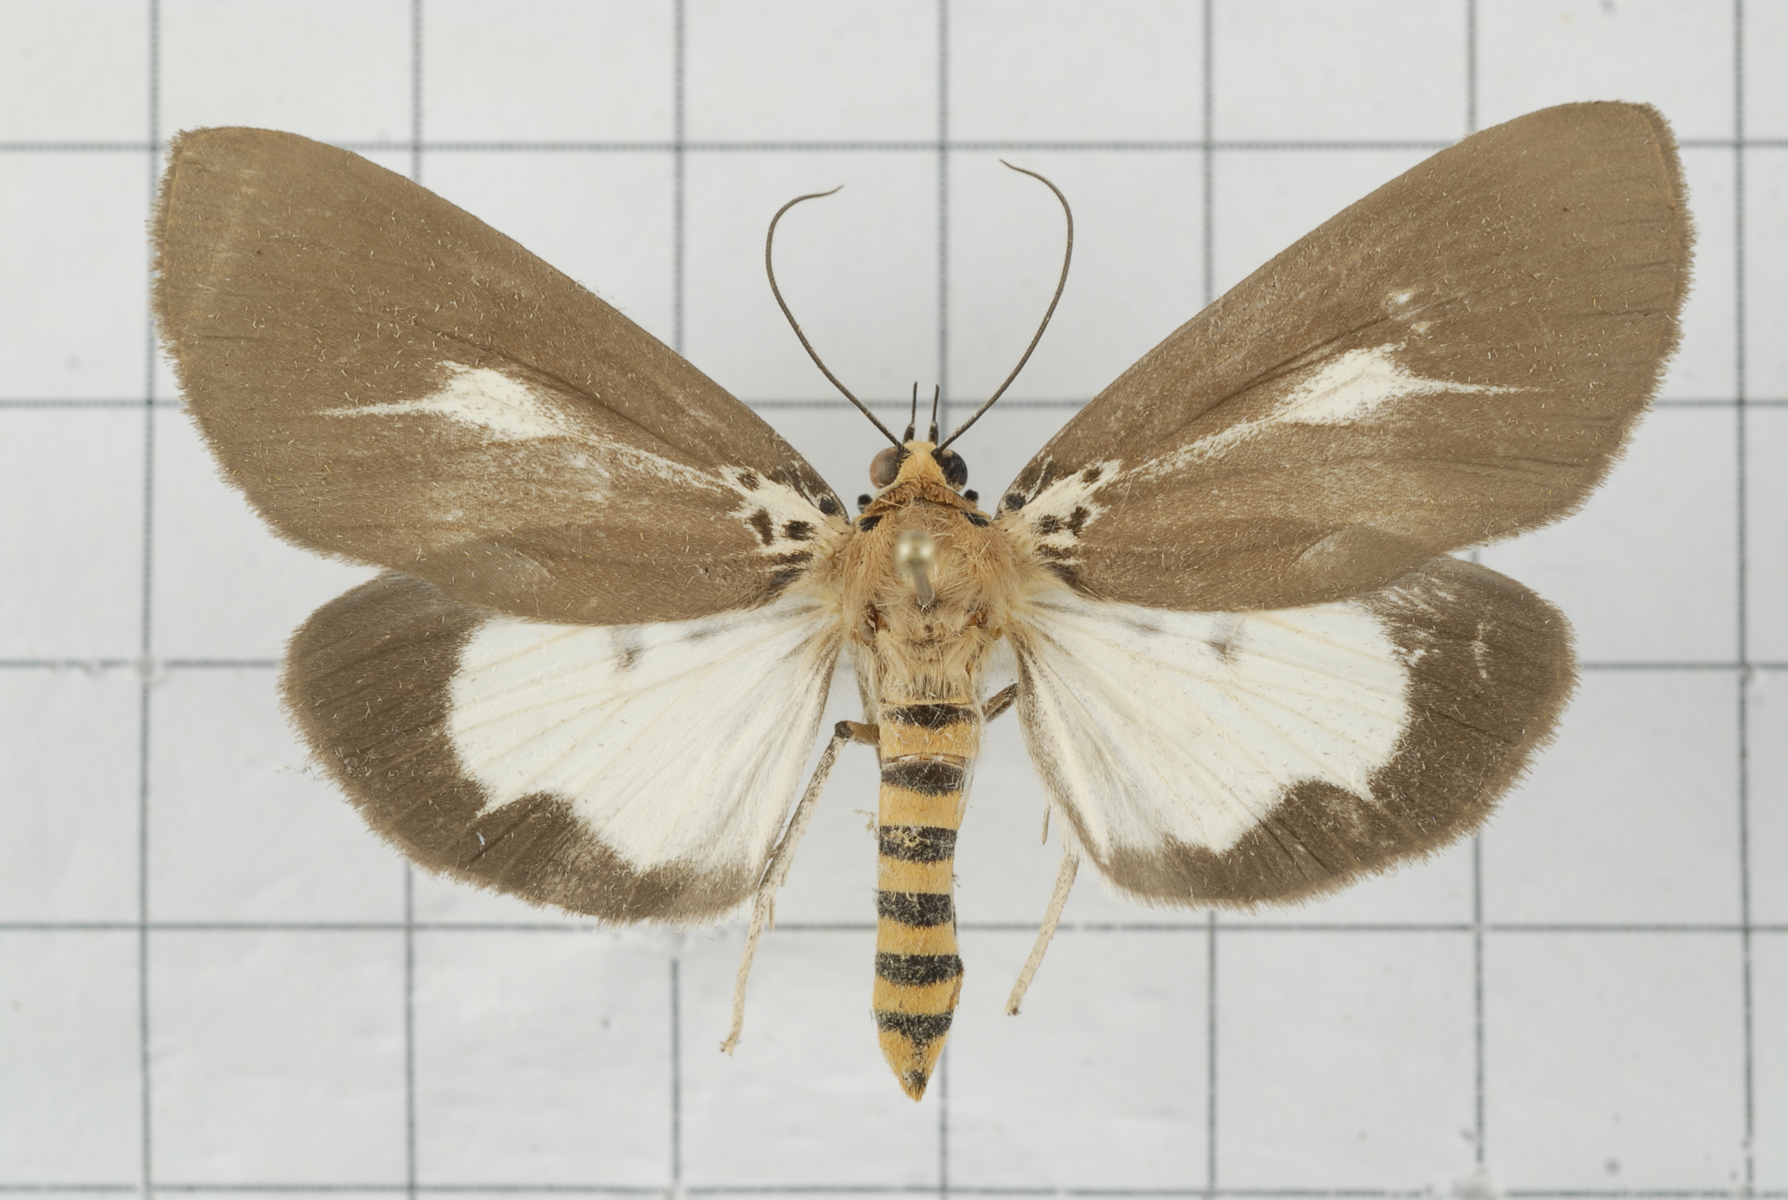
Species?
Asota heliconia zebrina
